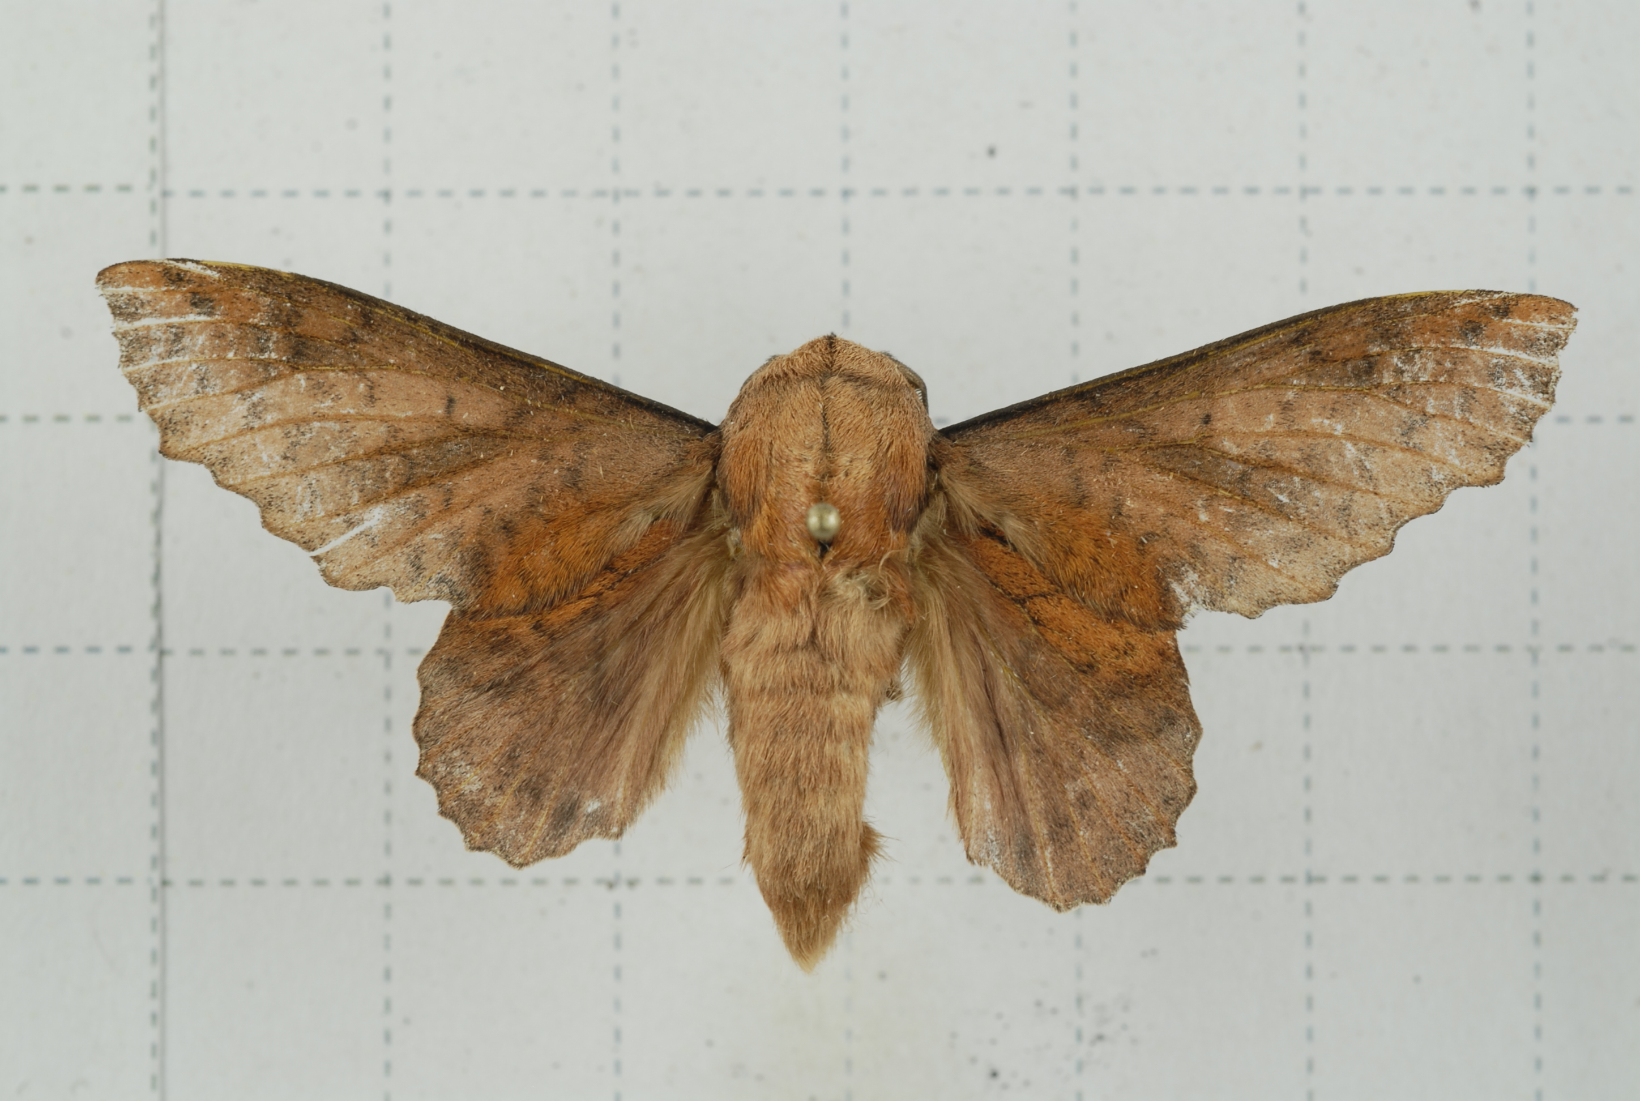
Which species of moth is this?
Gastropacha horishana horishana
